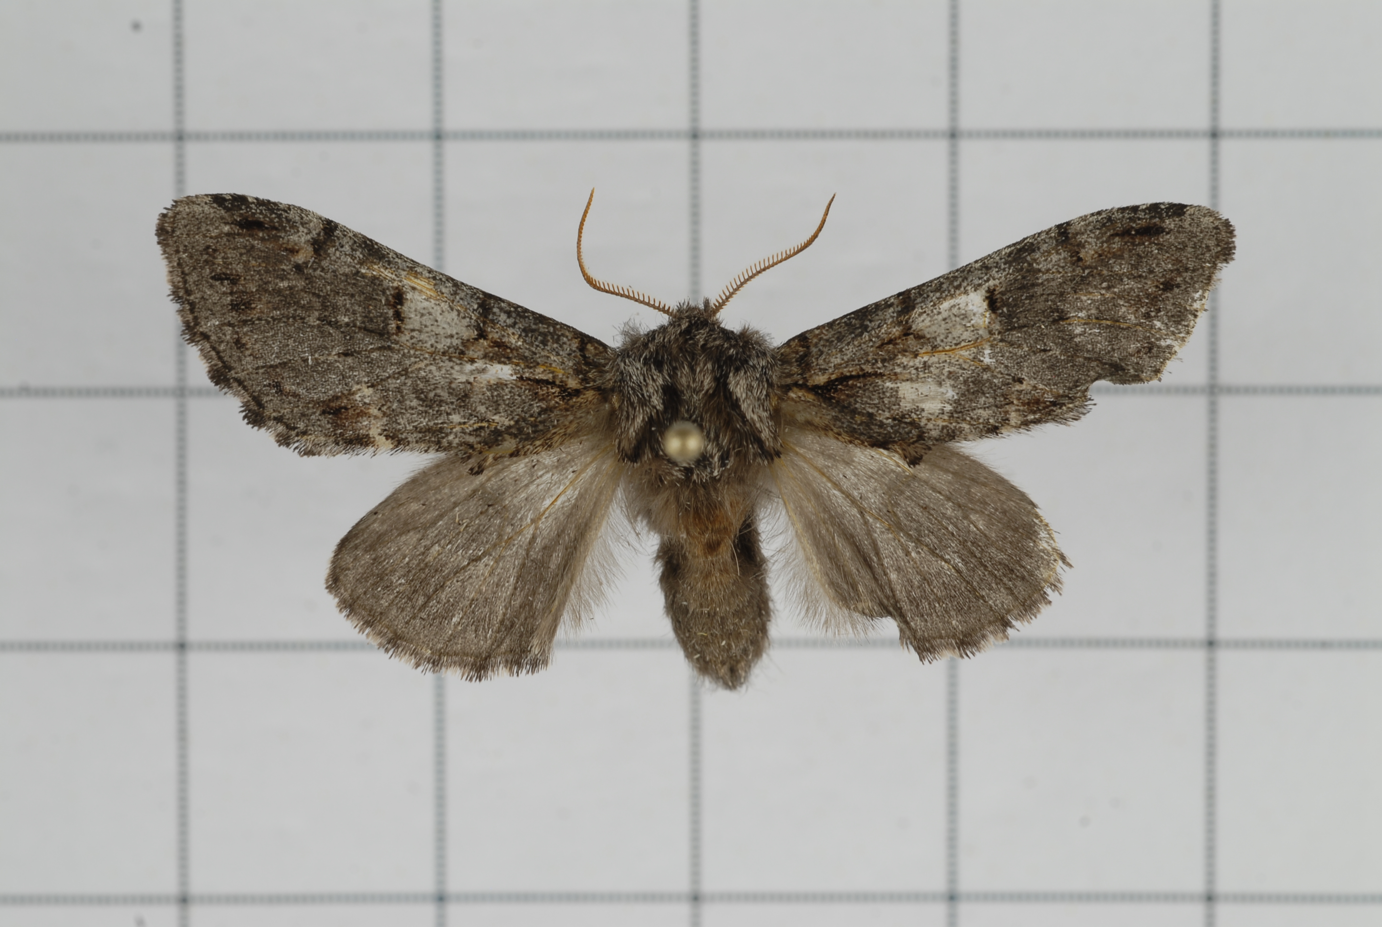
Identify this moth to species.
Notodonta griseotincta
